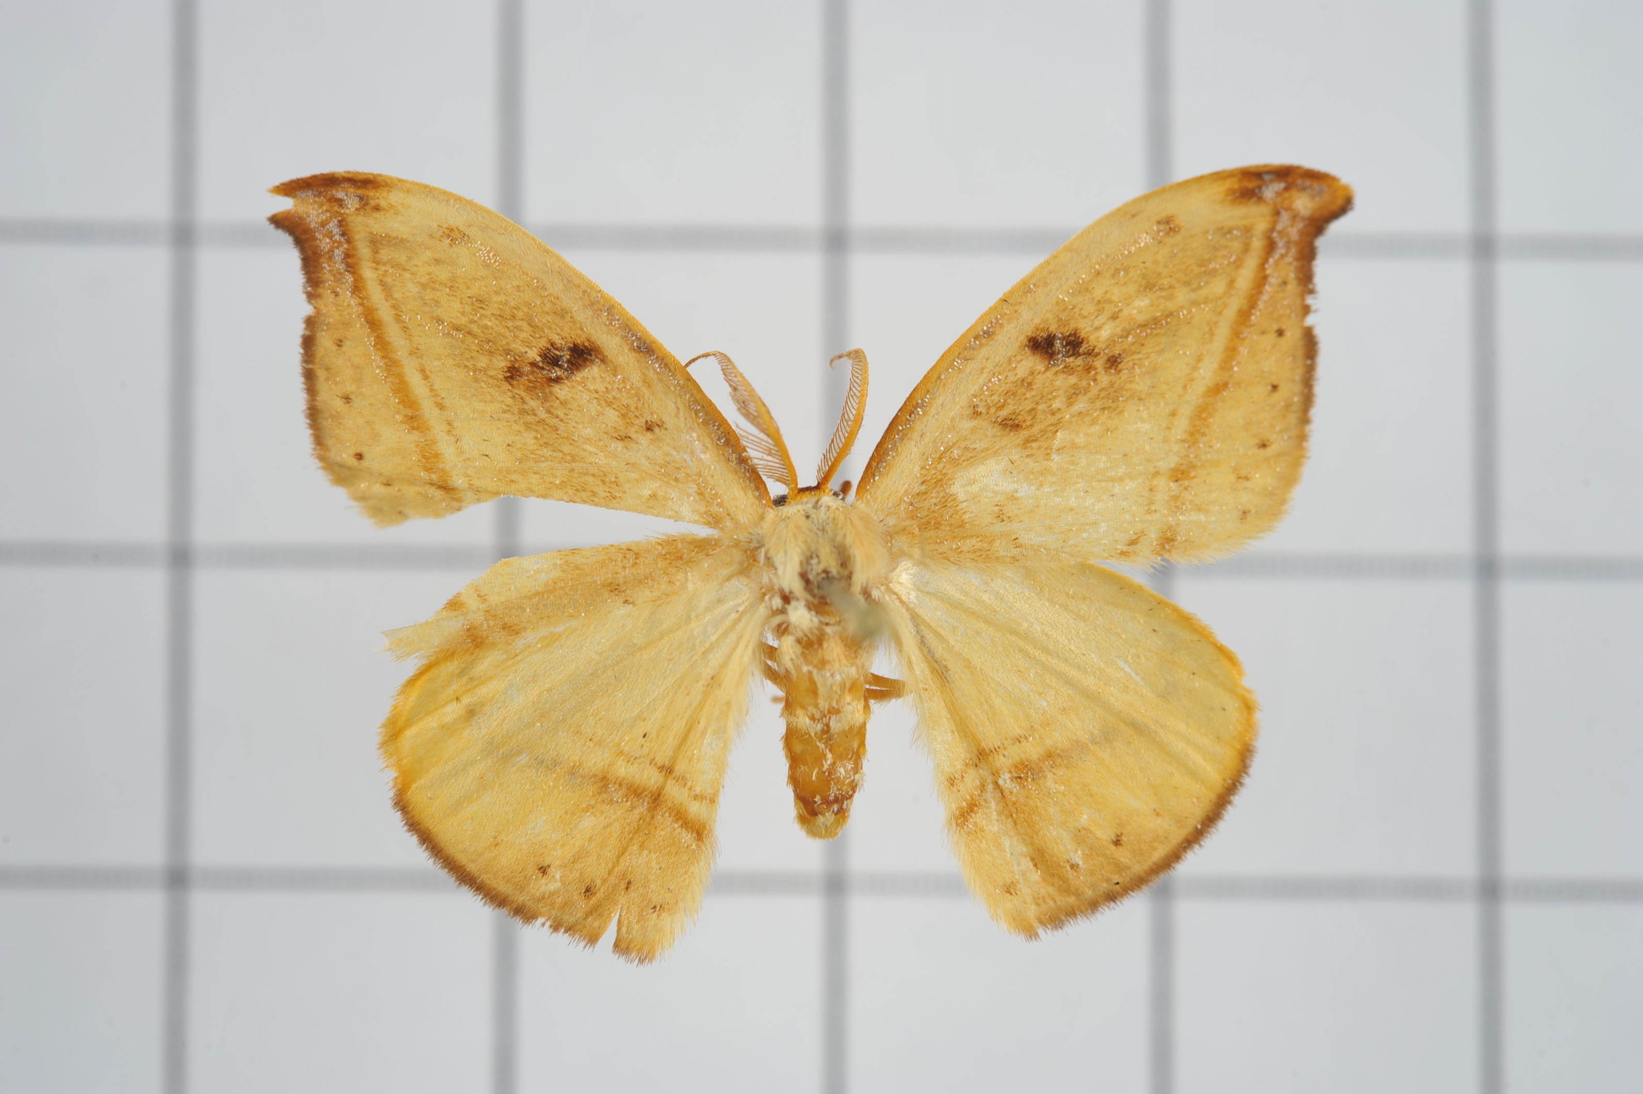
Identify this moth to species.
Callidrepana patrana
